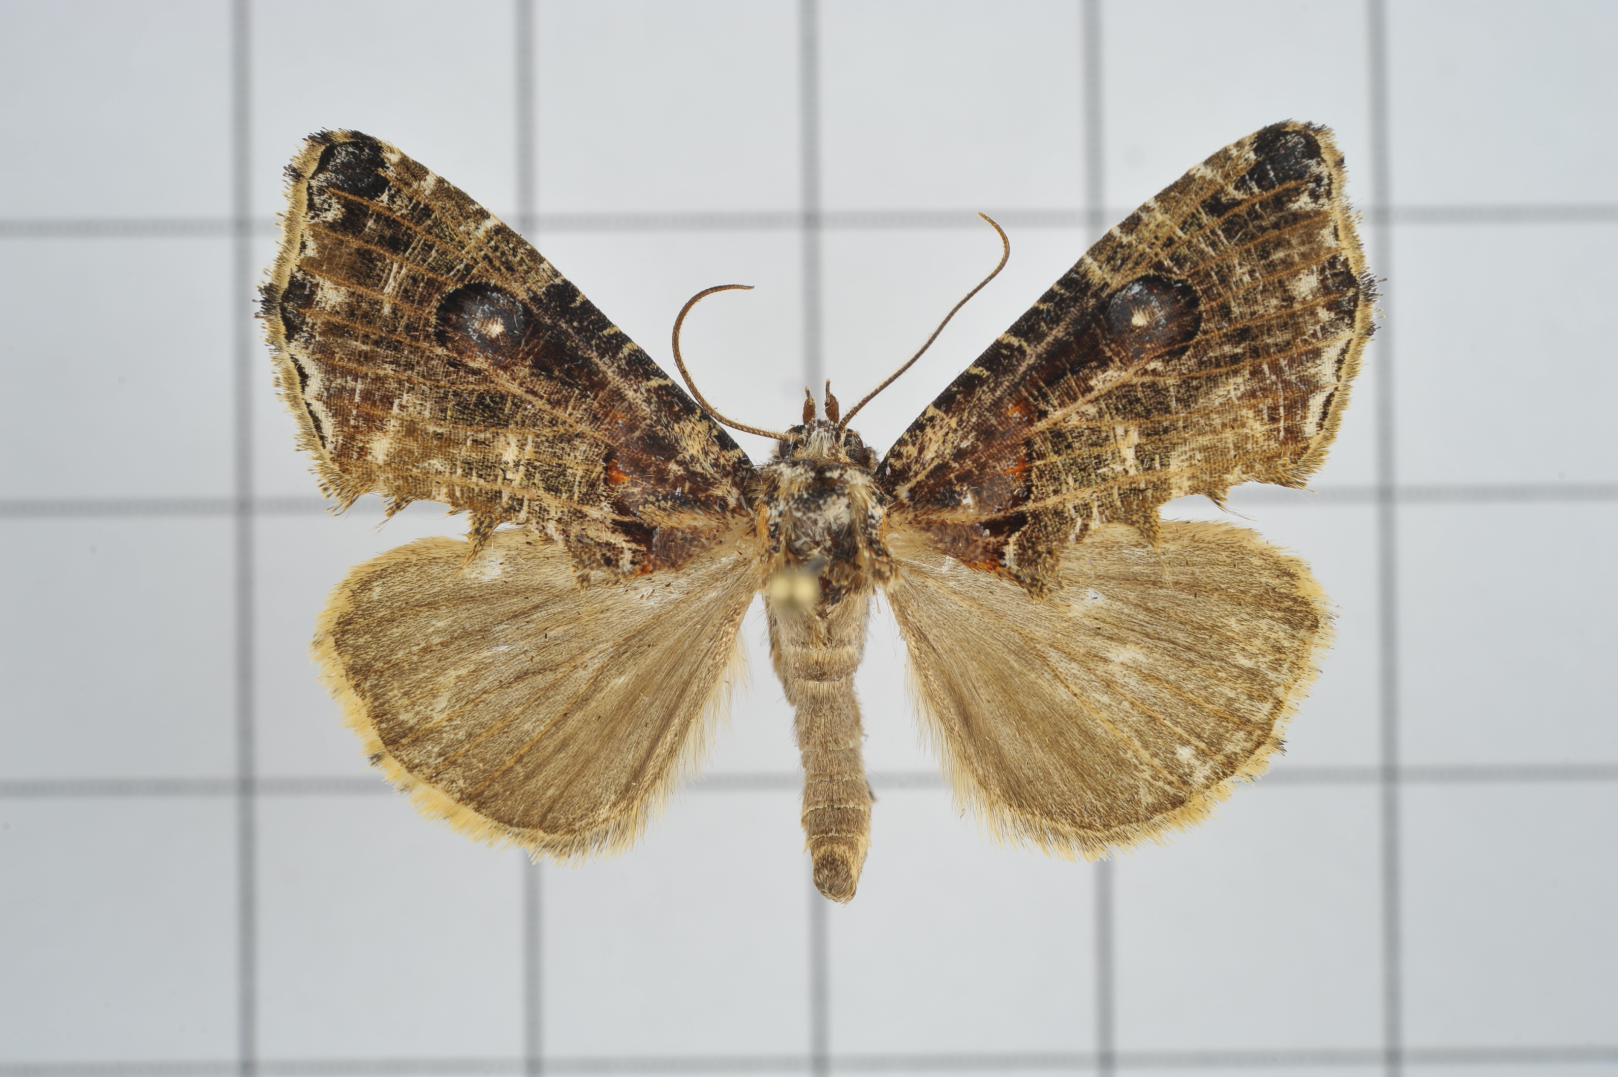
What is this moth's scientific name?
Pilipectus taiwanus
